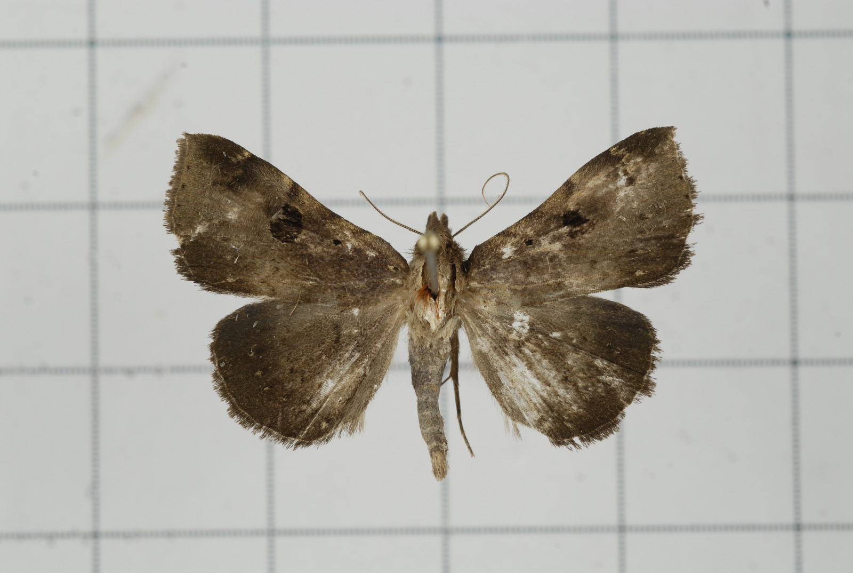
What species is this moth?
Mosopia punctilinea
